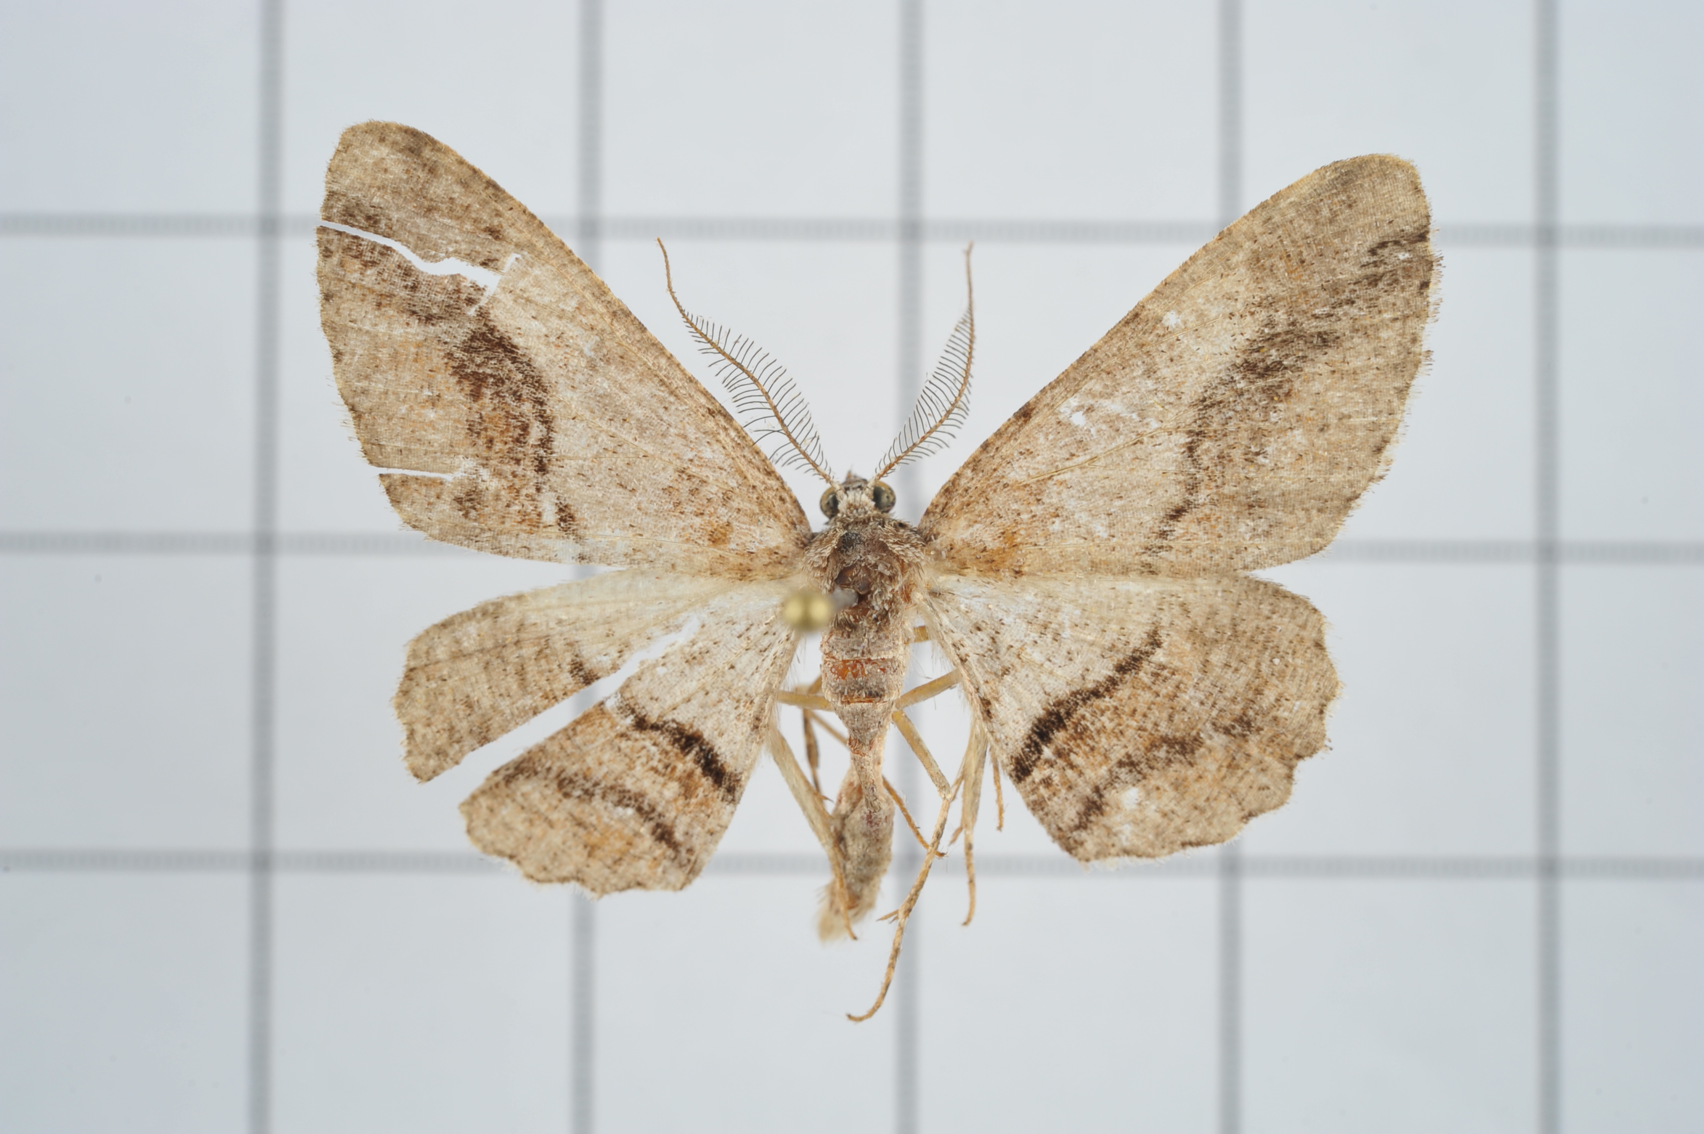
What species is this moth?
Rikiosatoa mavi
